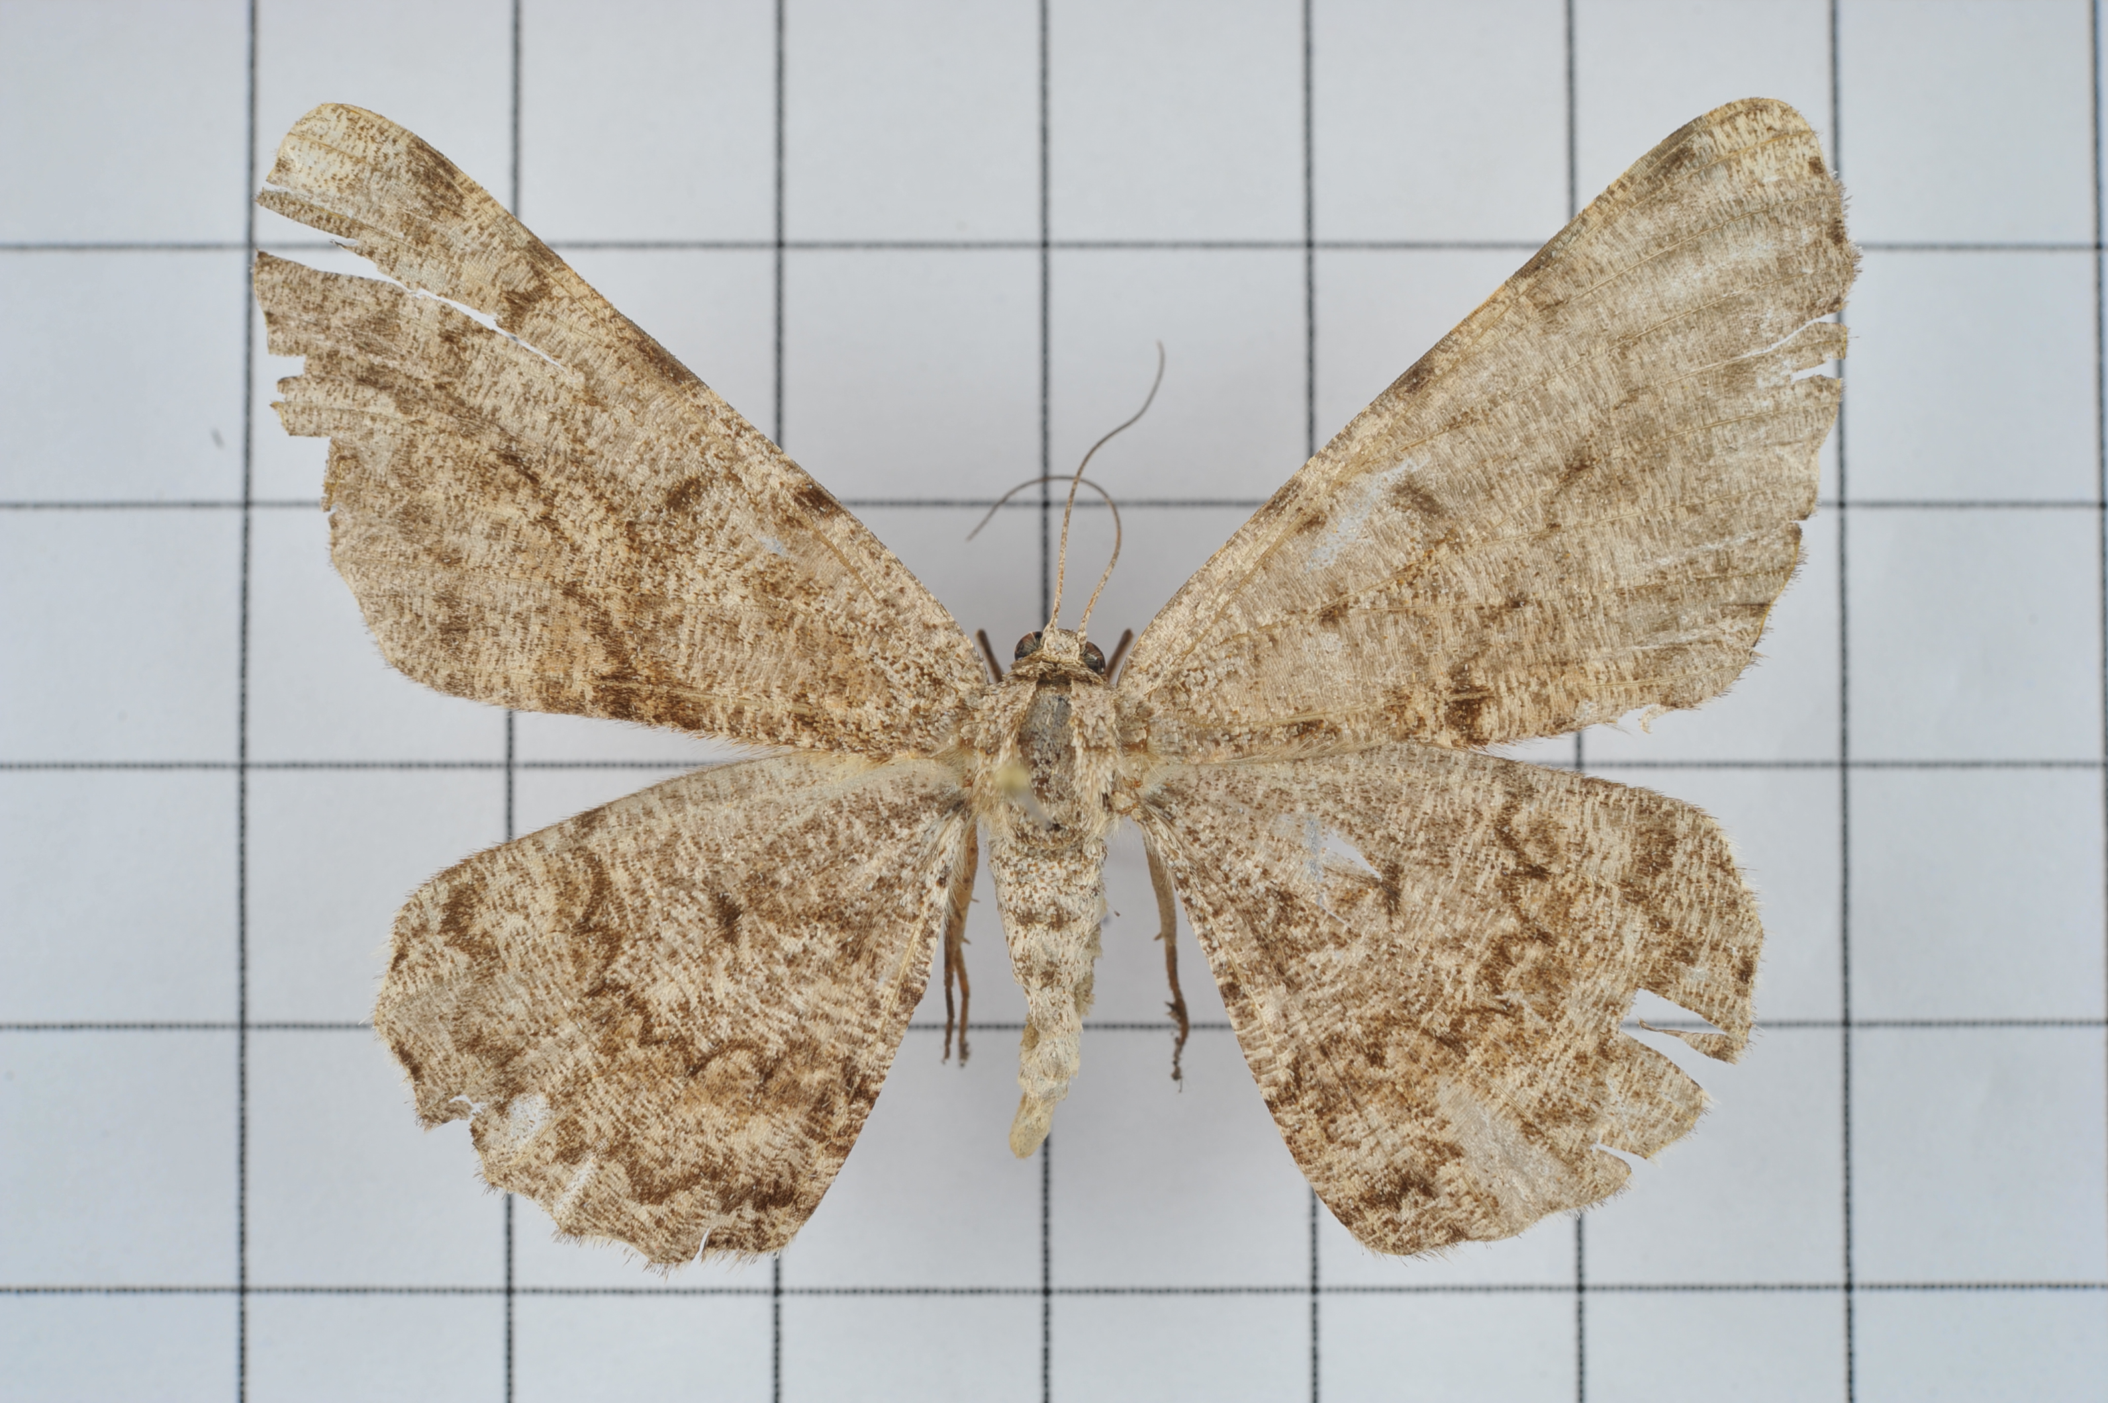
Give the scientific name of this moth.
Hypomecis cineracea
